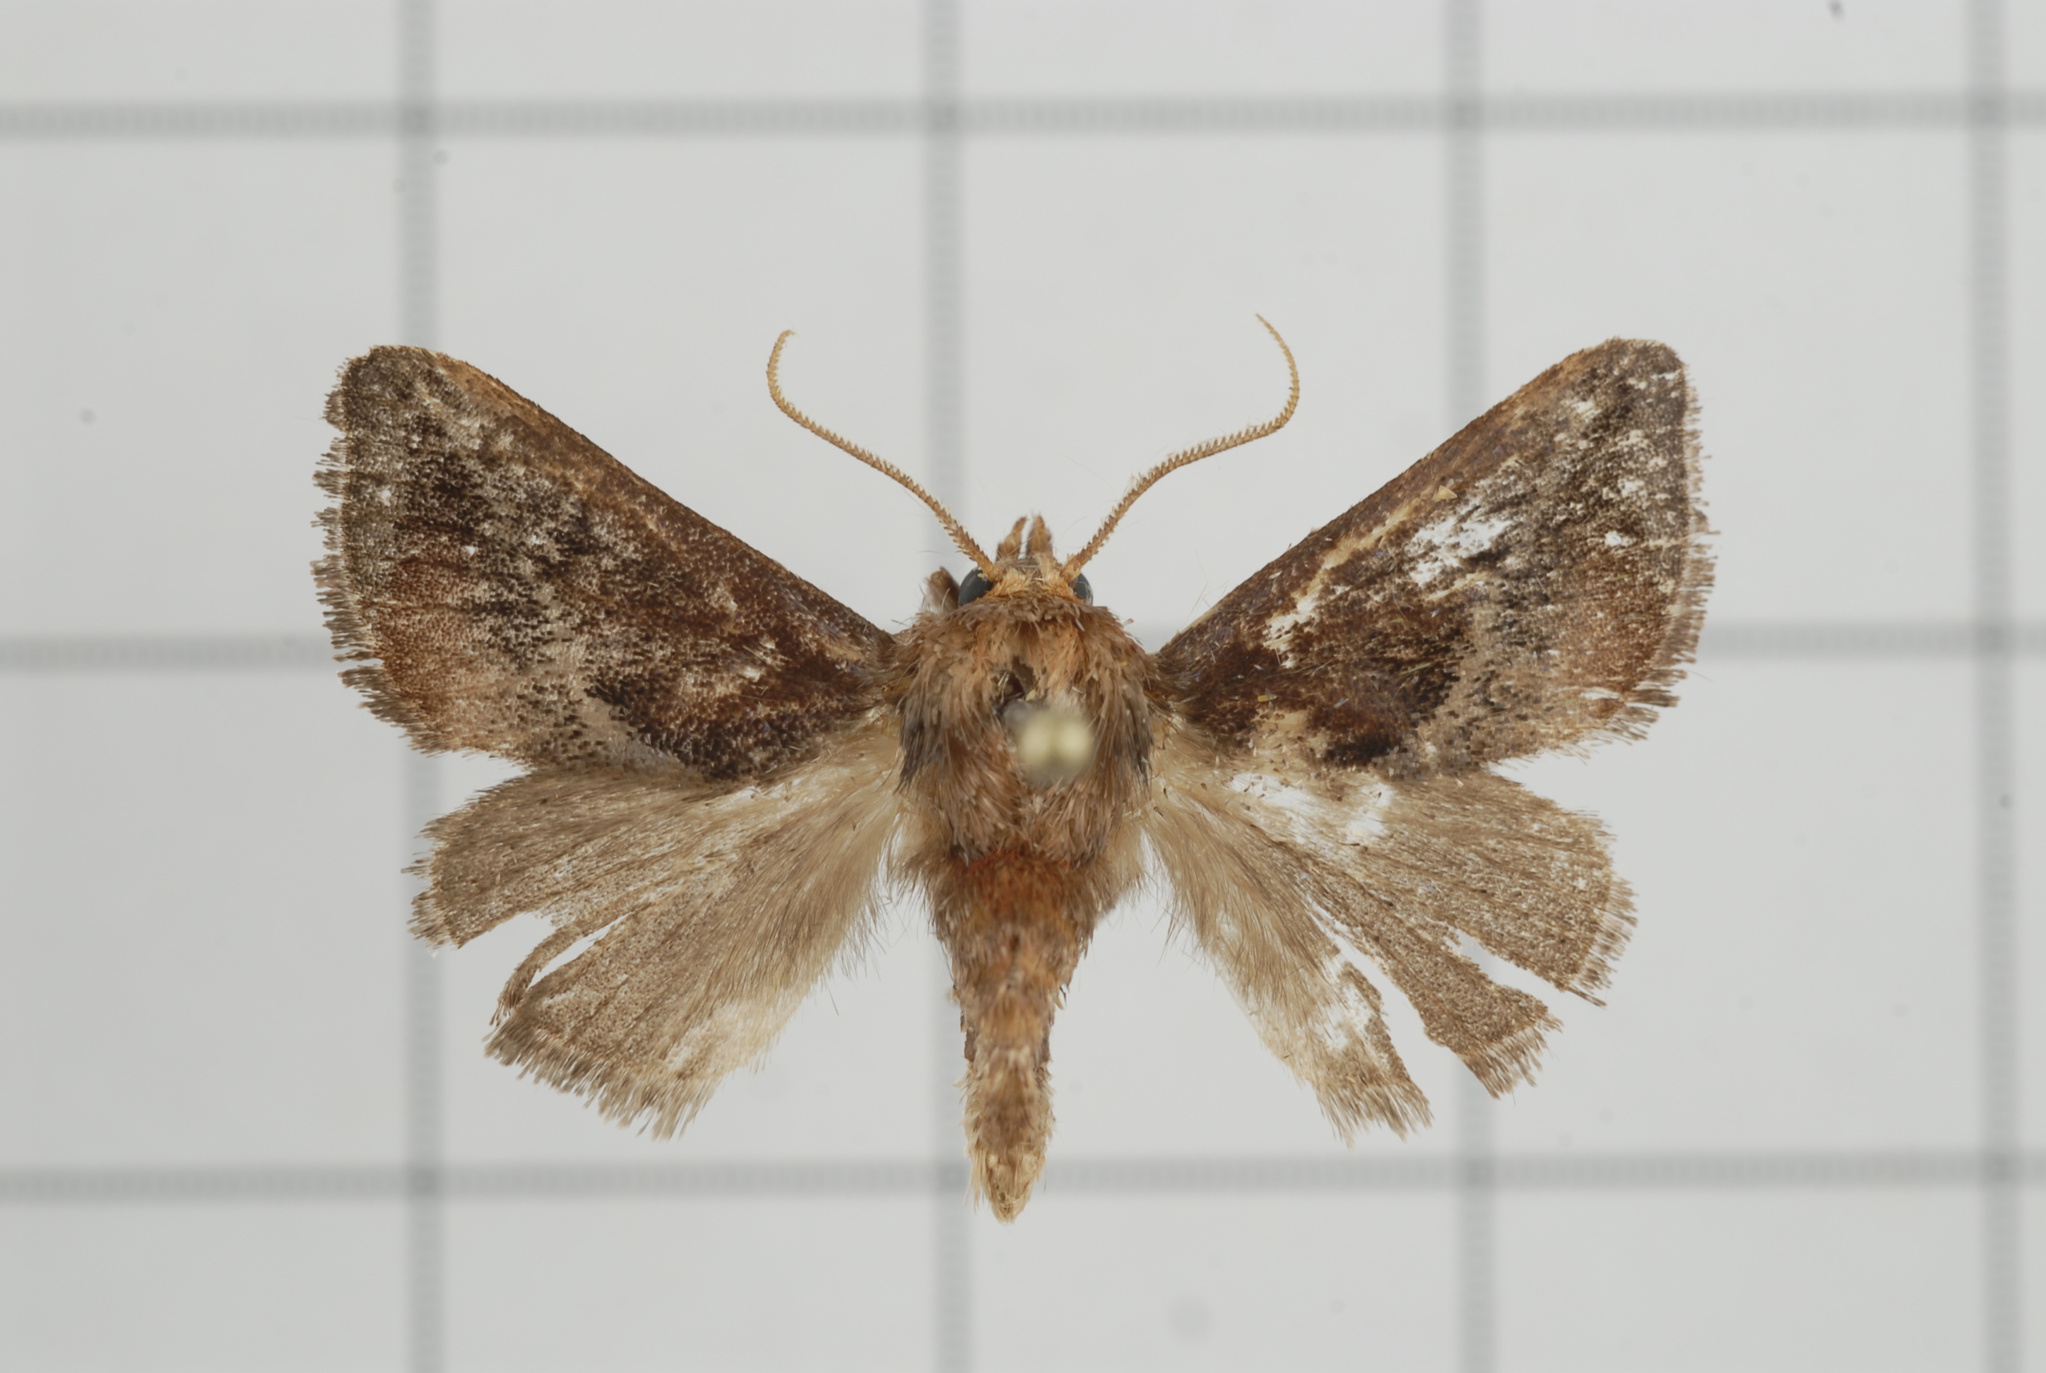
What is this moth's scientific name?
Vanlangia castanea
